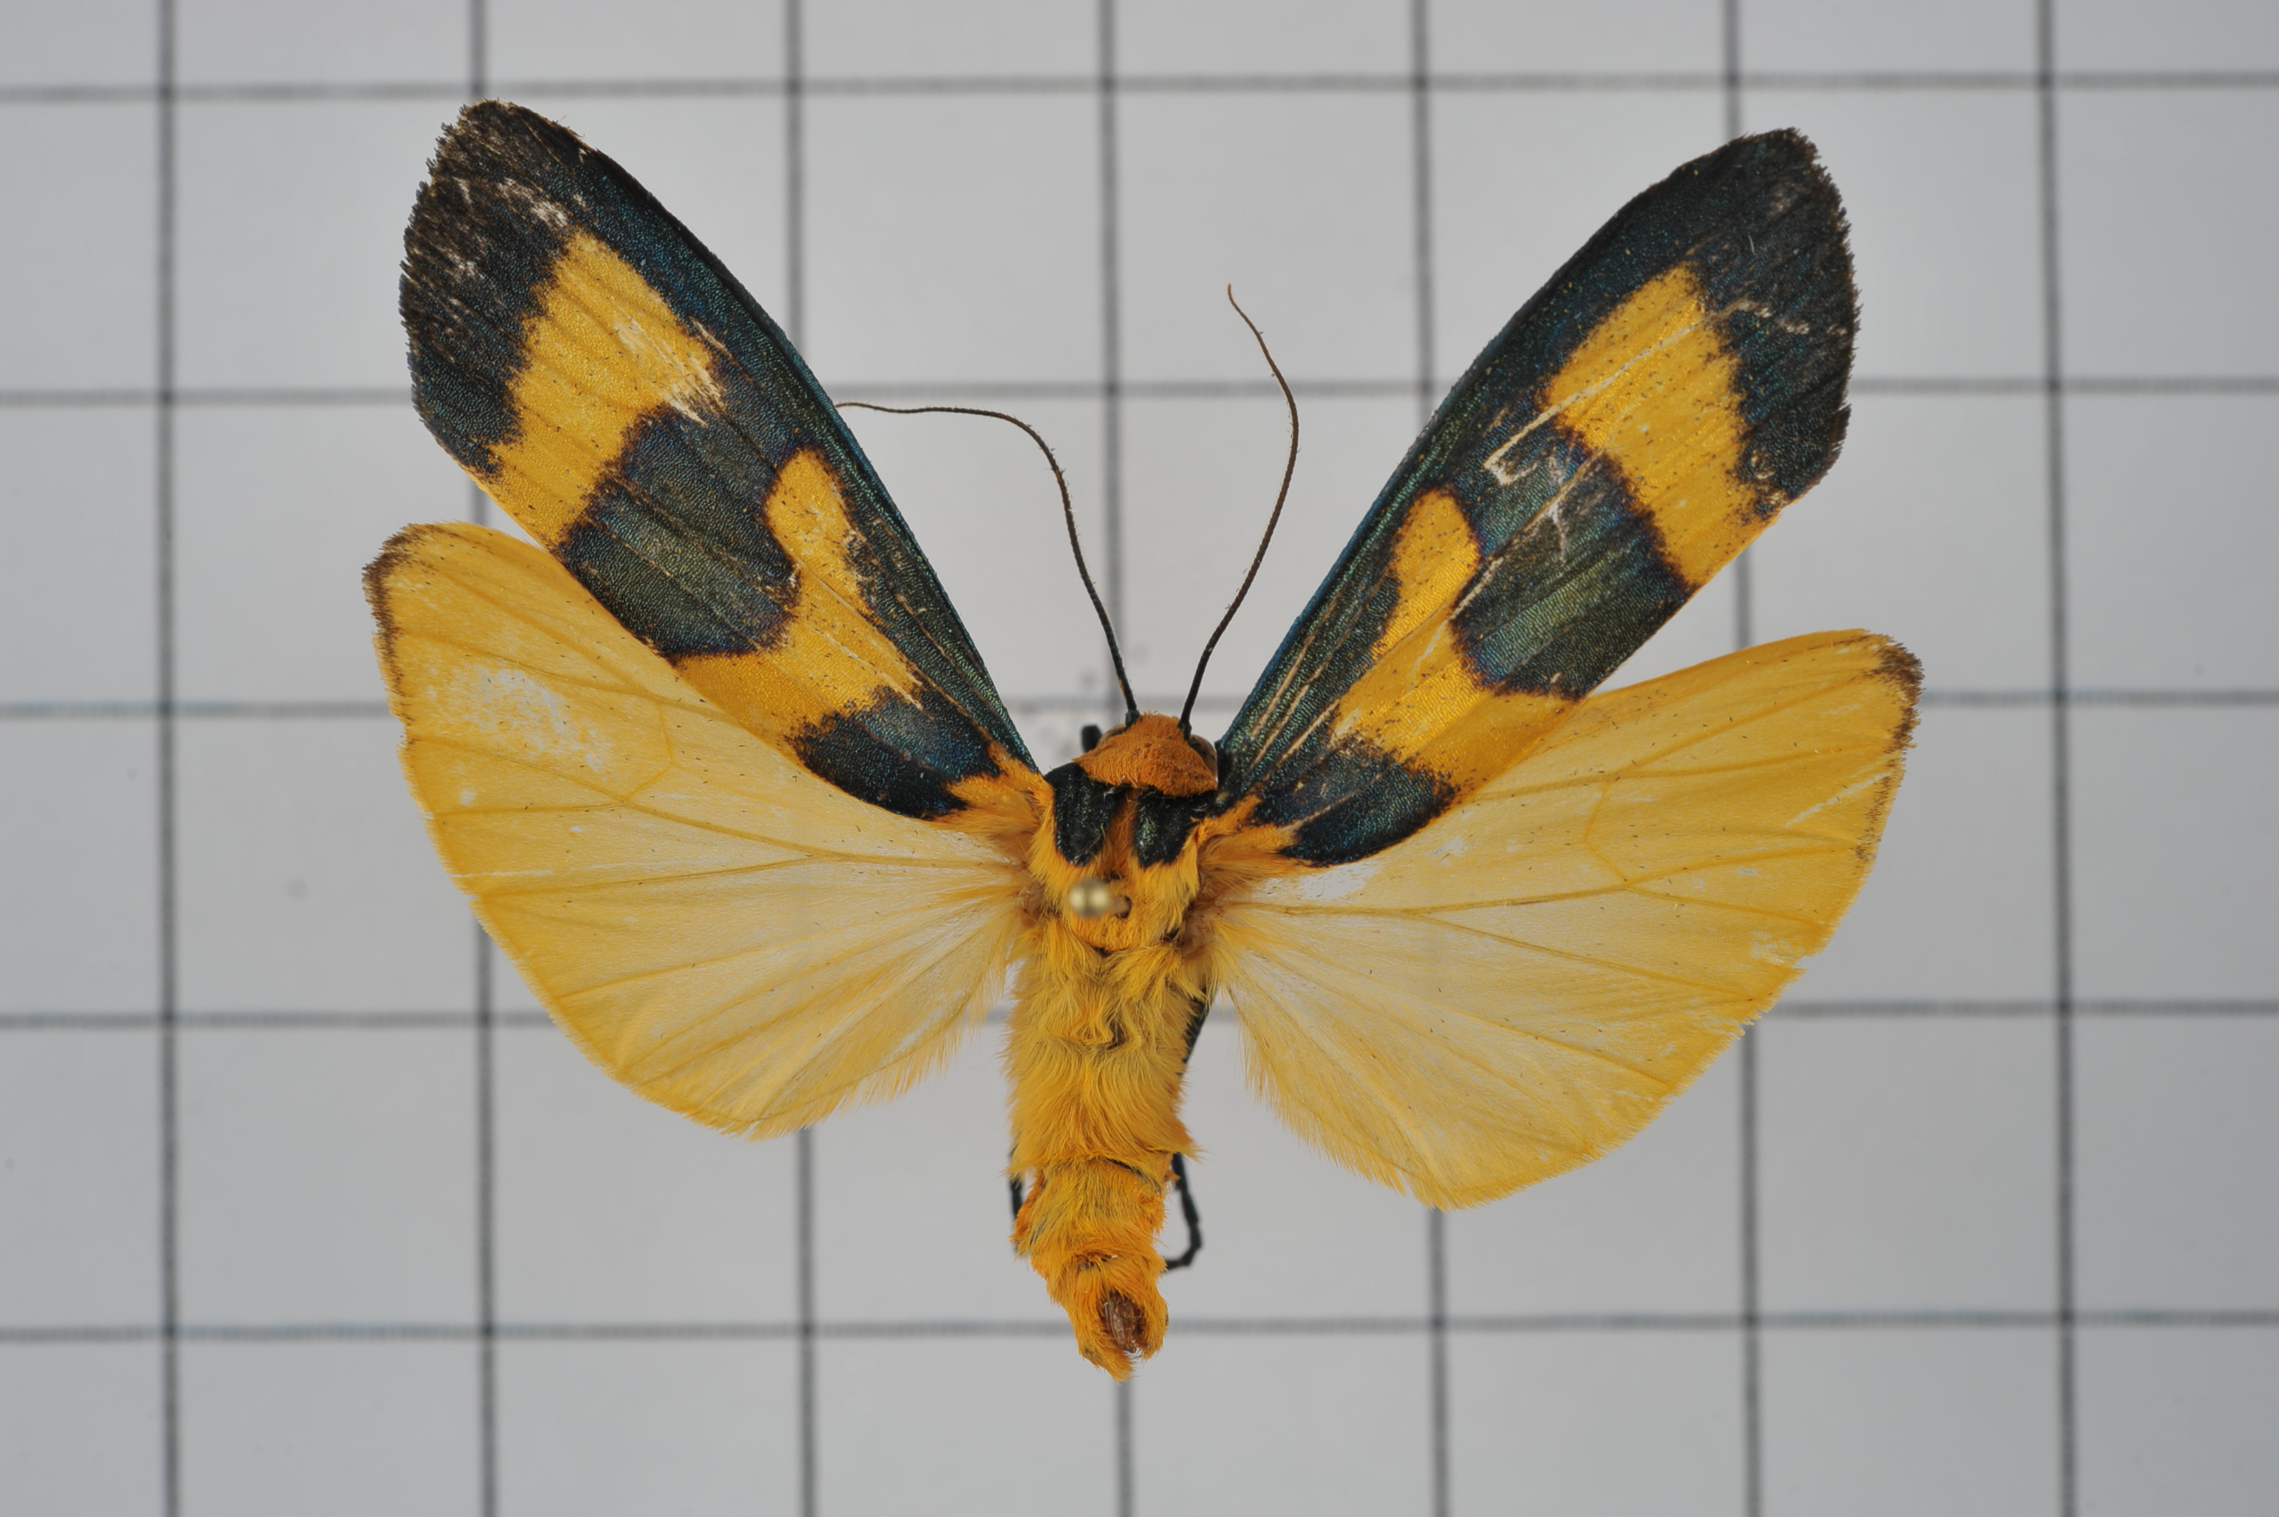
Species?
Chrysaeglia magnifica
